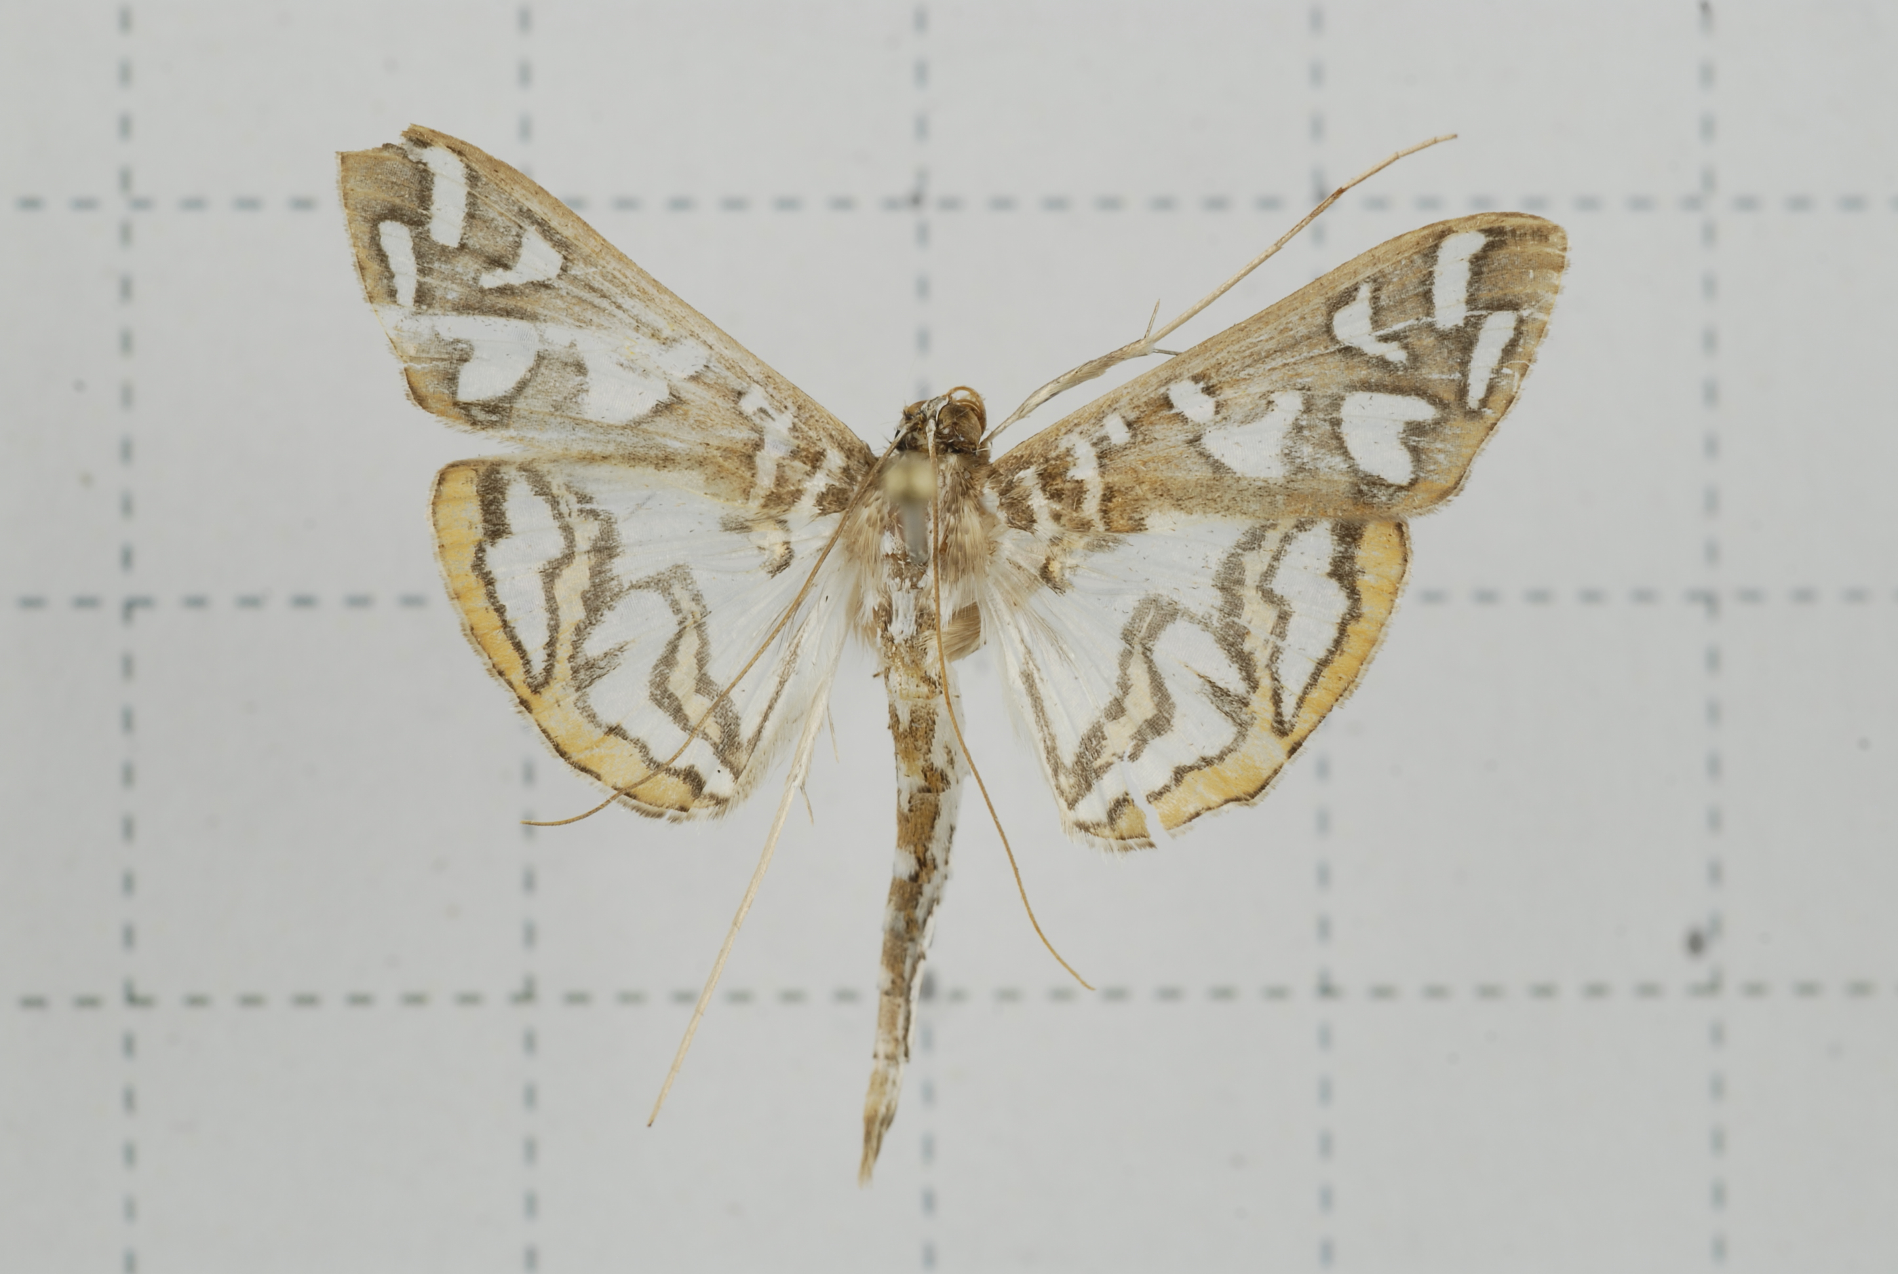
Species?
Nausinoe perspectata
